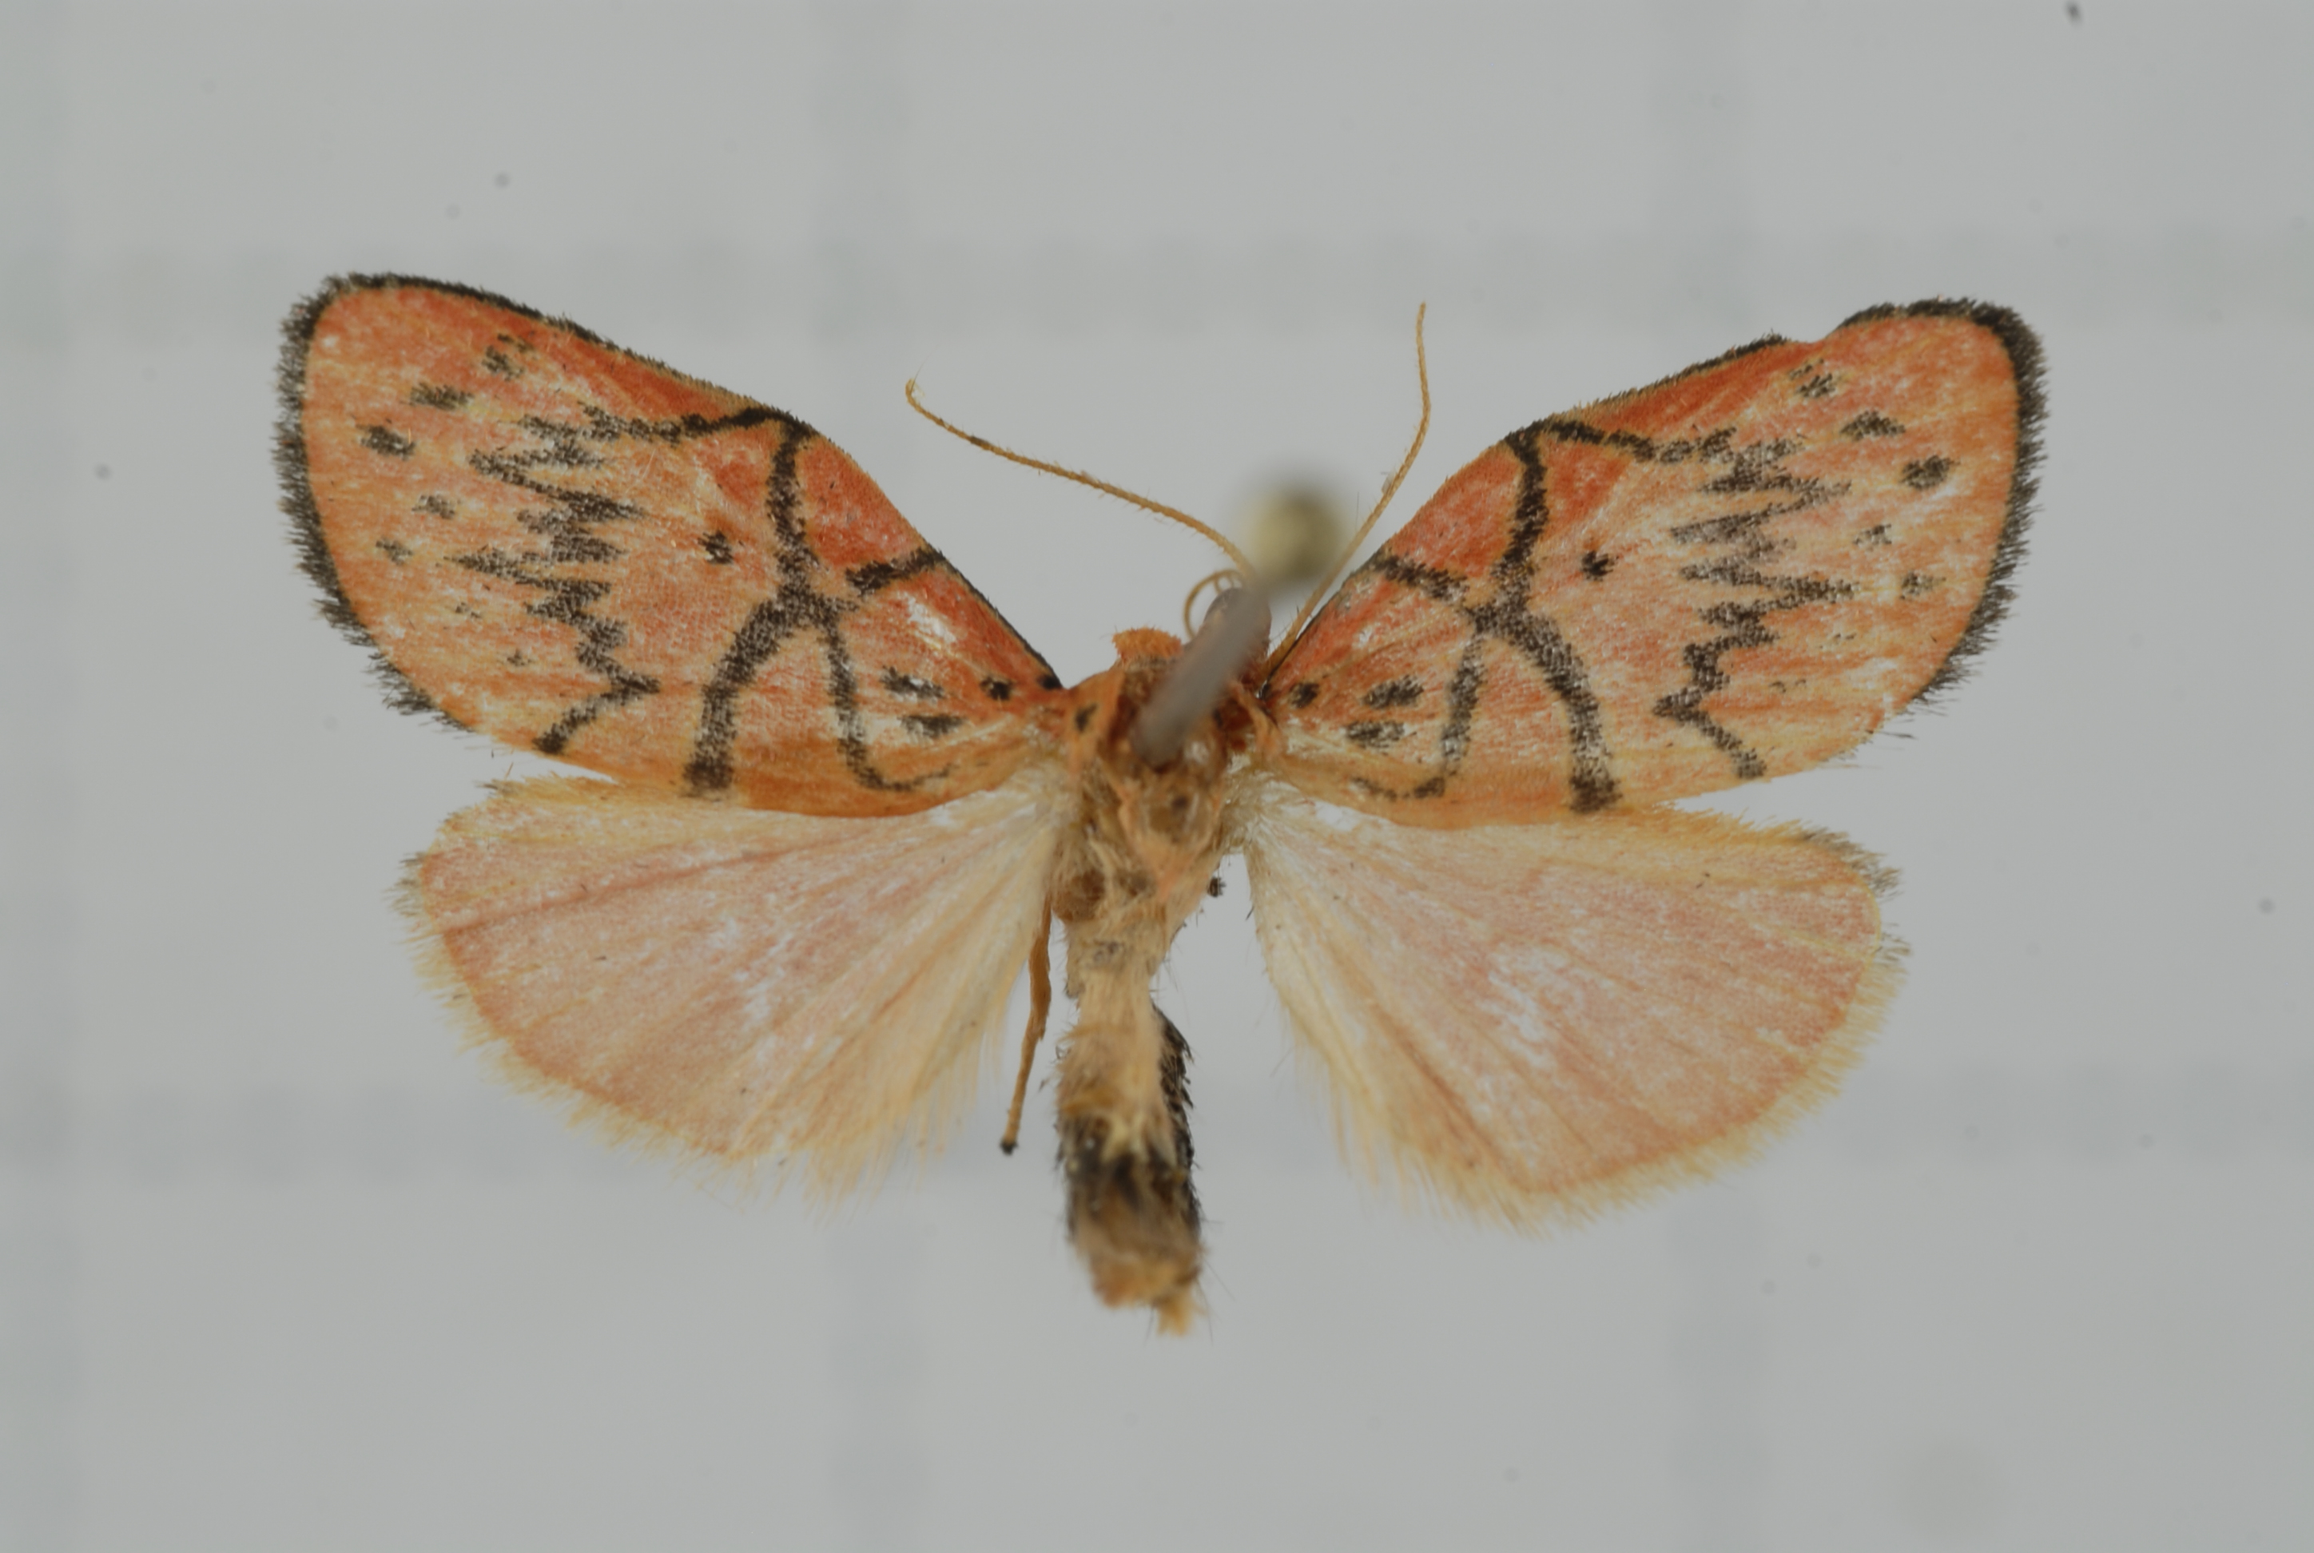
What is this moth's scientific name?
Aberrasine lichenshihi
